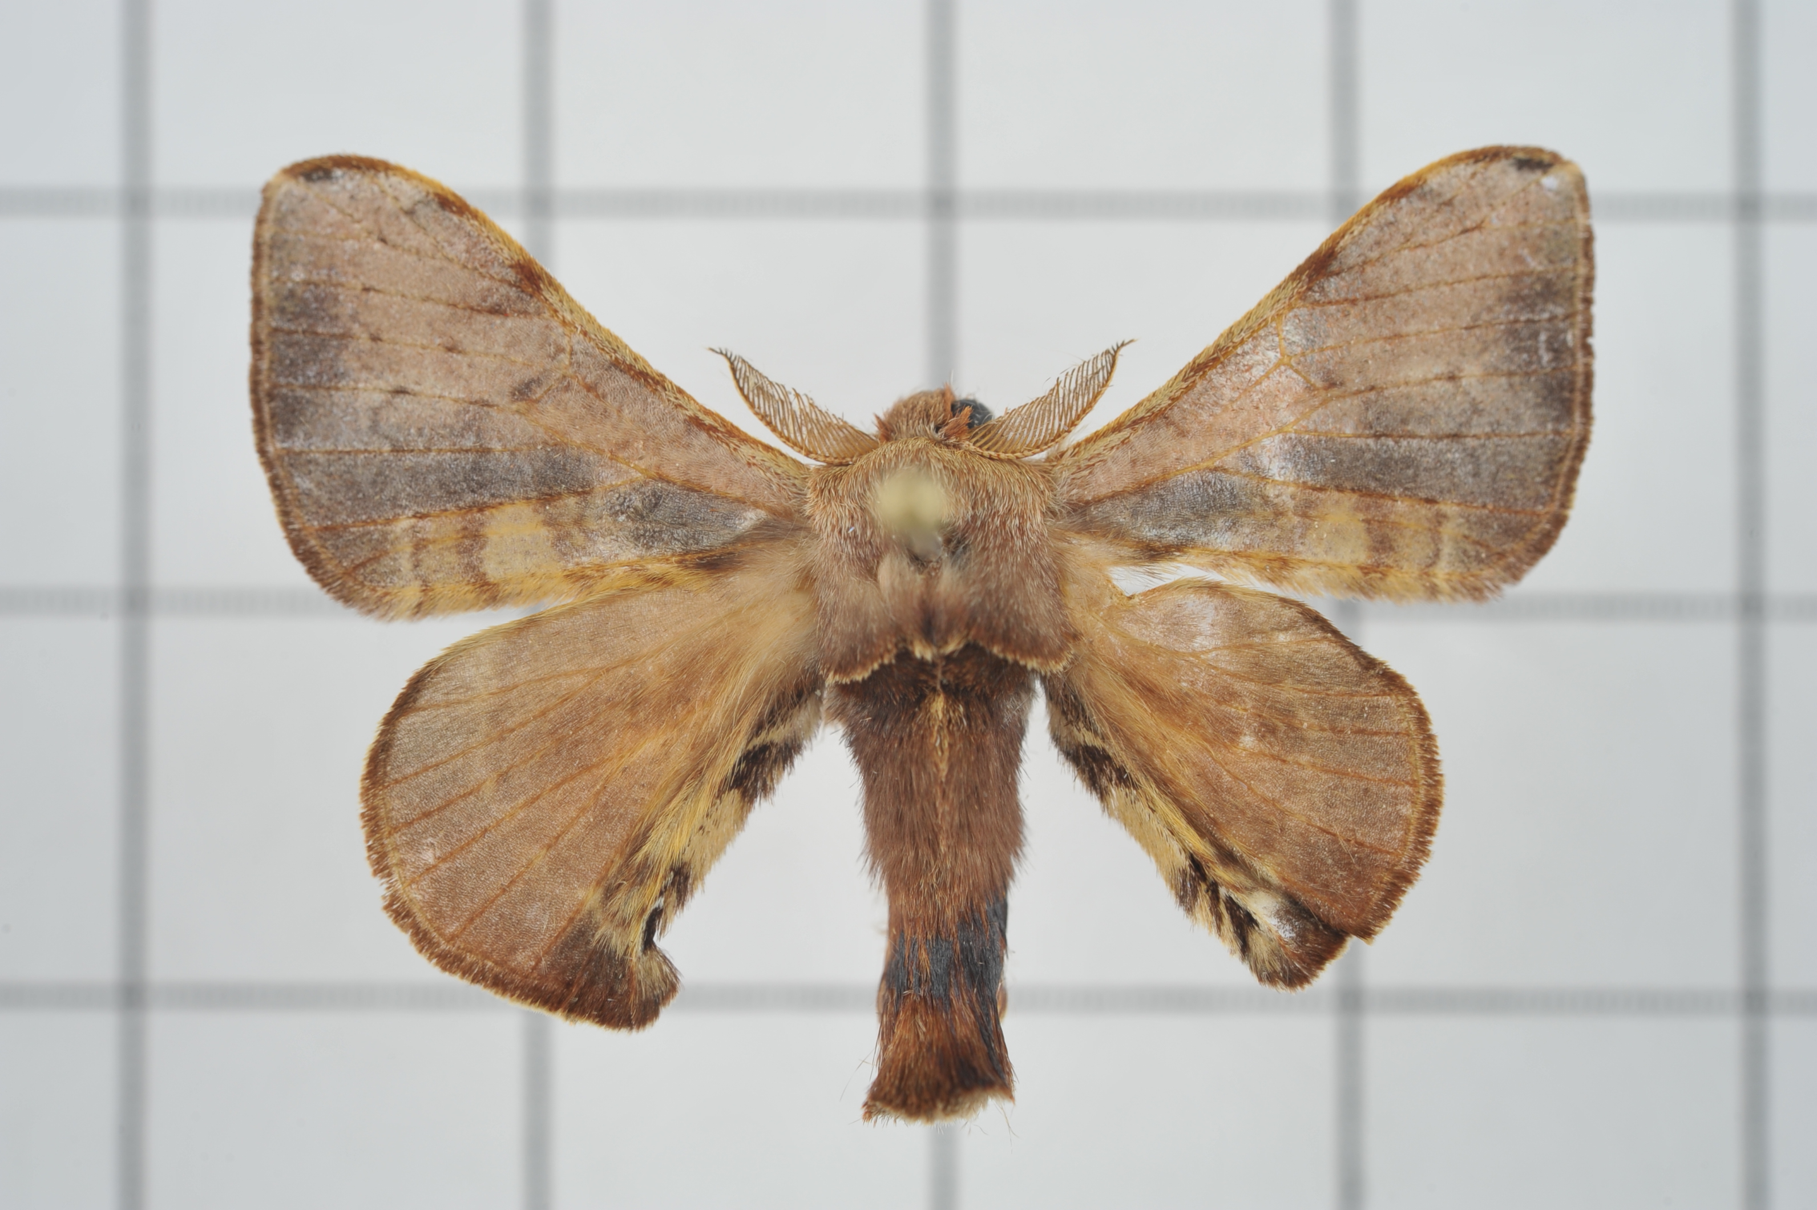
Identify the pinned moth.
Triuncina brunnea
